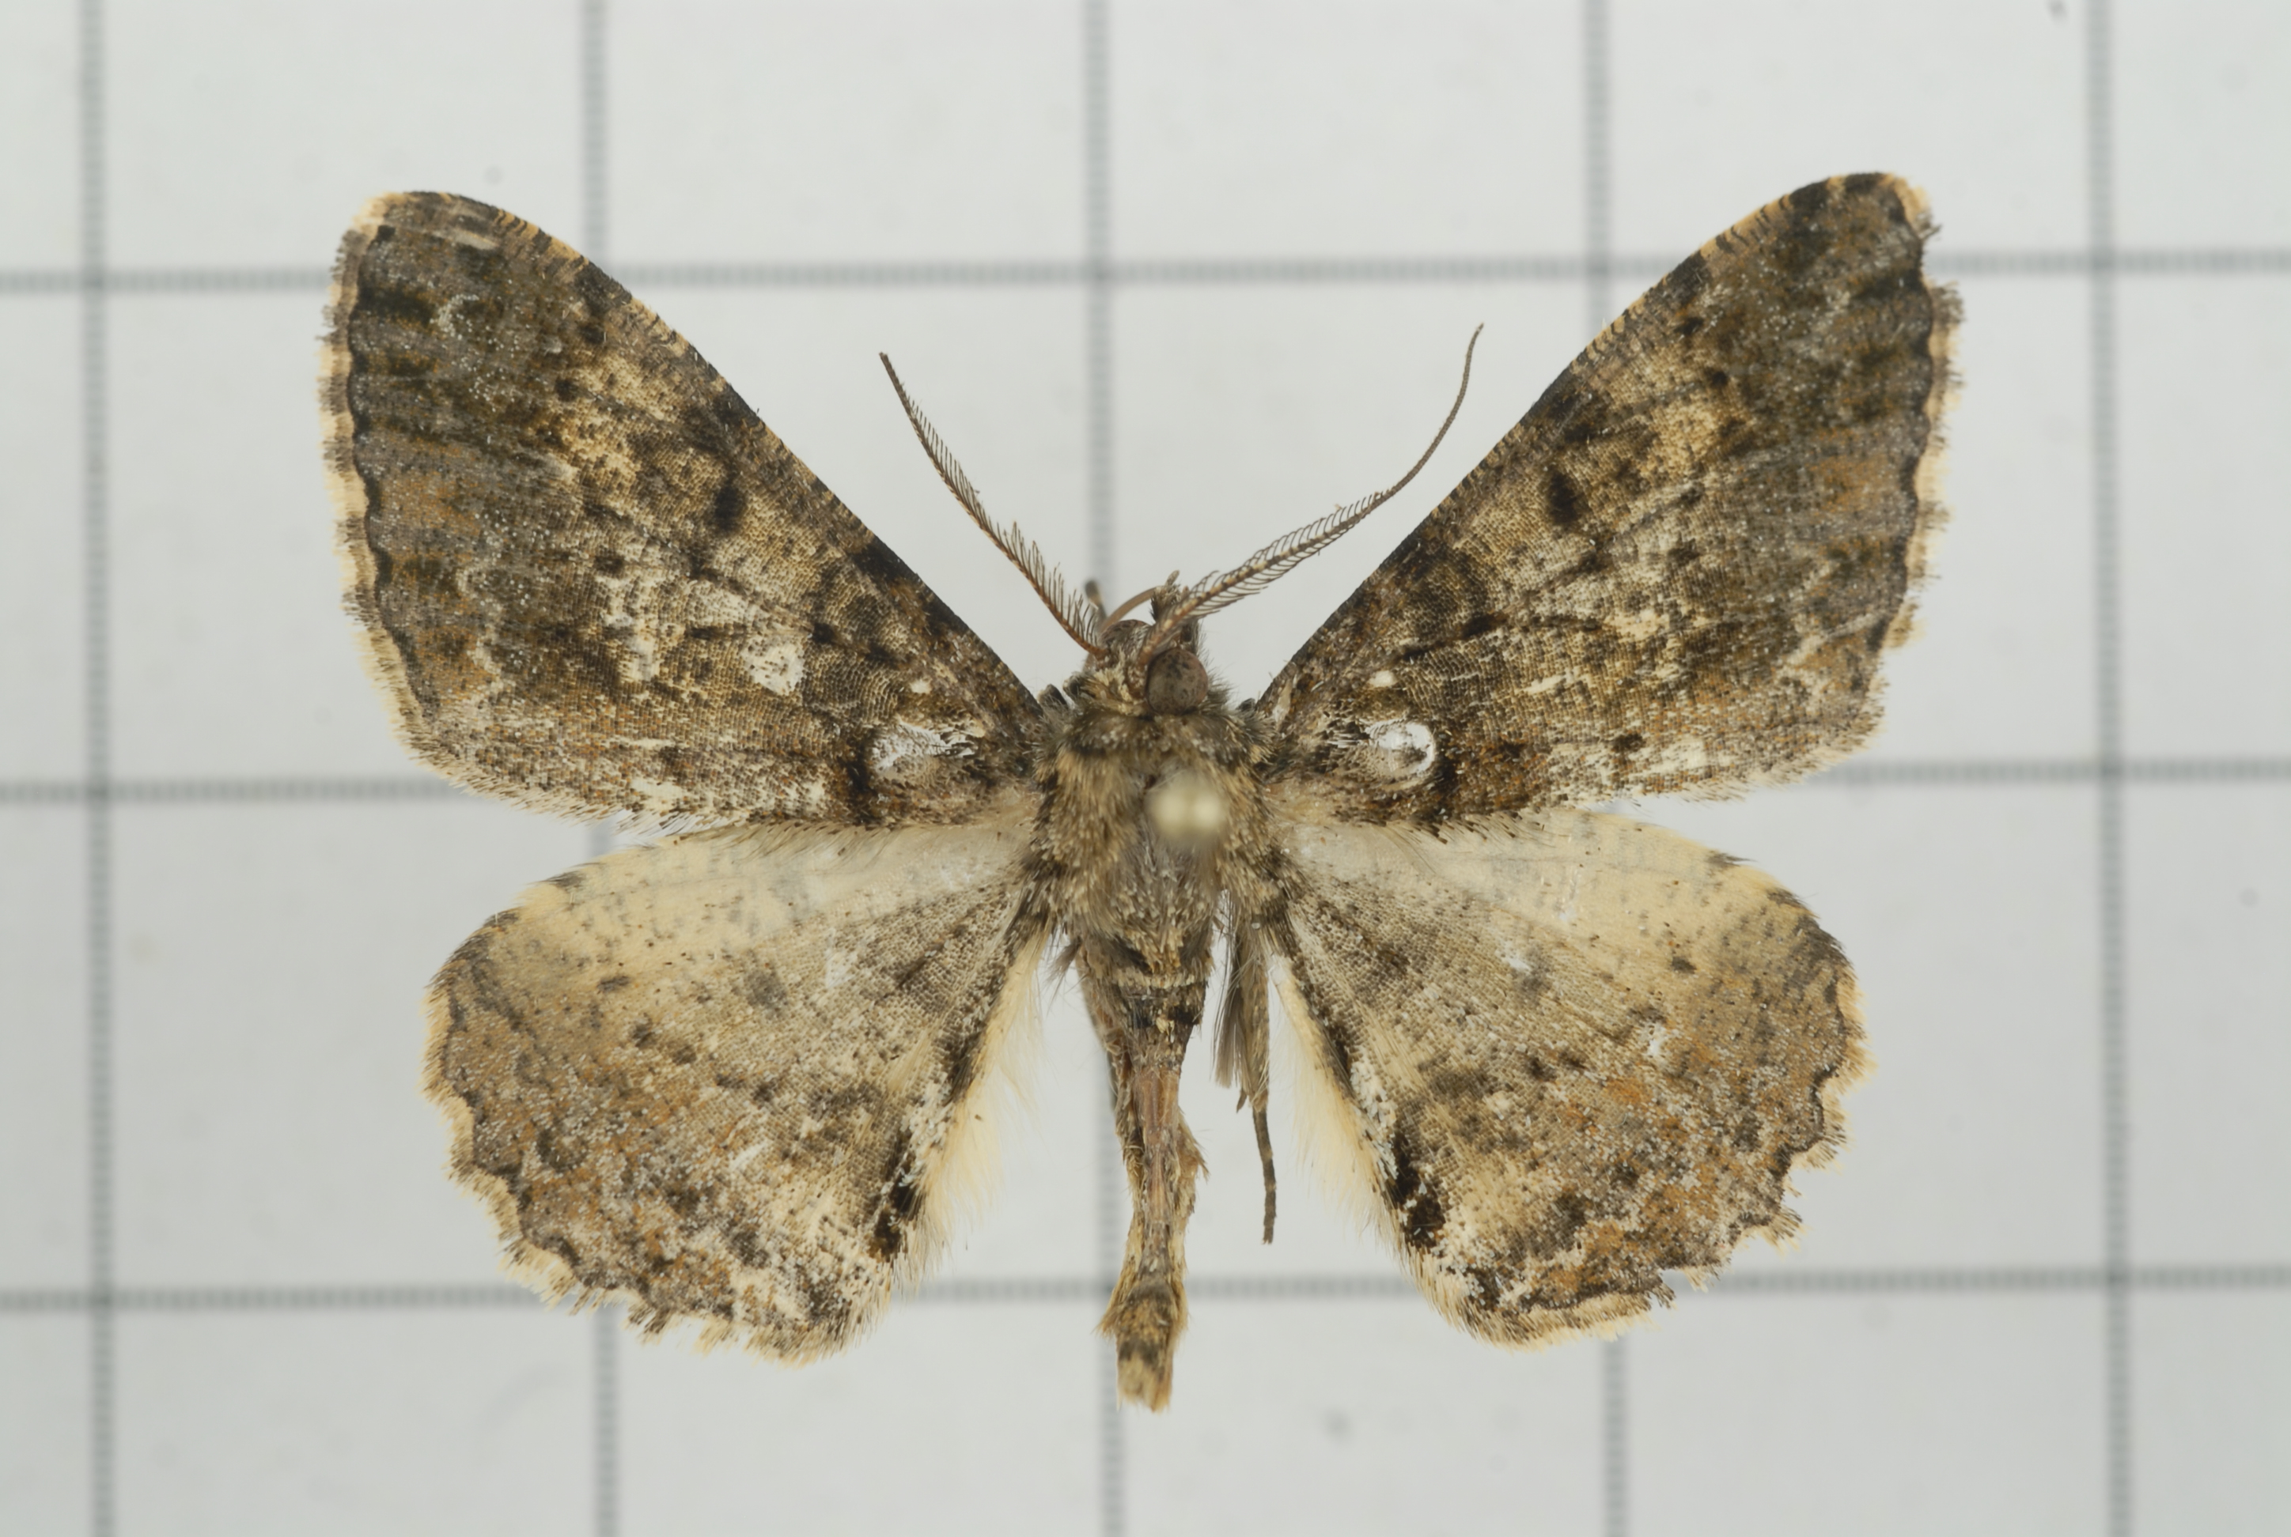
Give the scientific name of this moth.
Alcis taiwanovariegata
